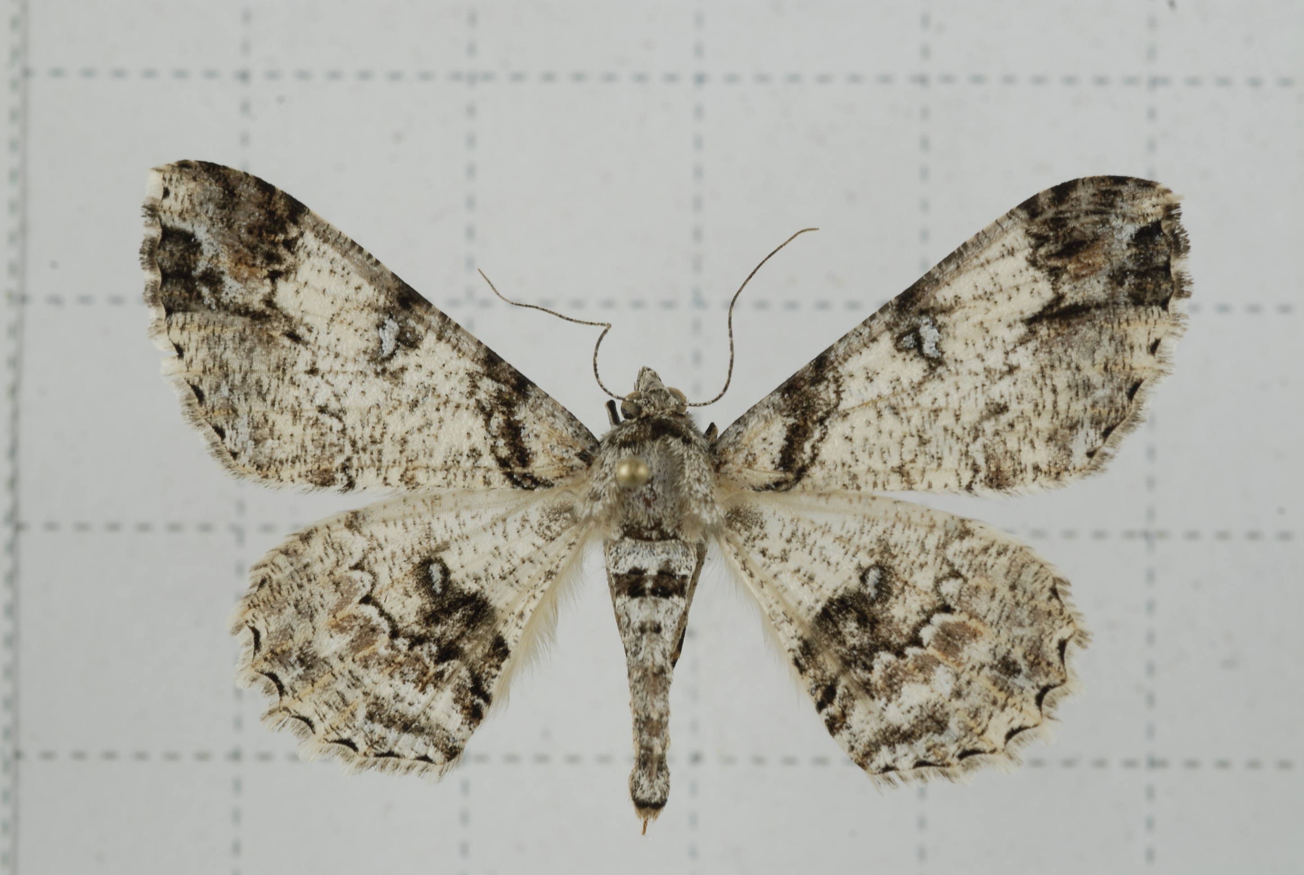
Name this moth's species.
Cleora fraterna
